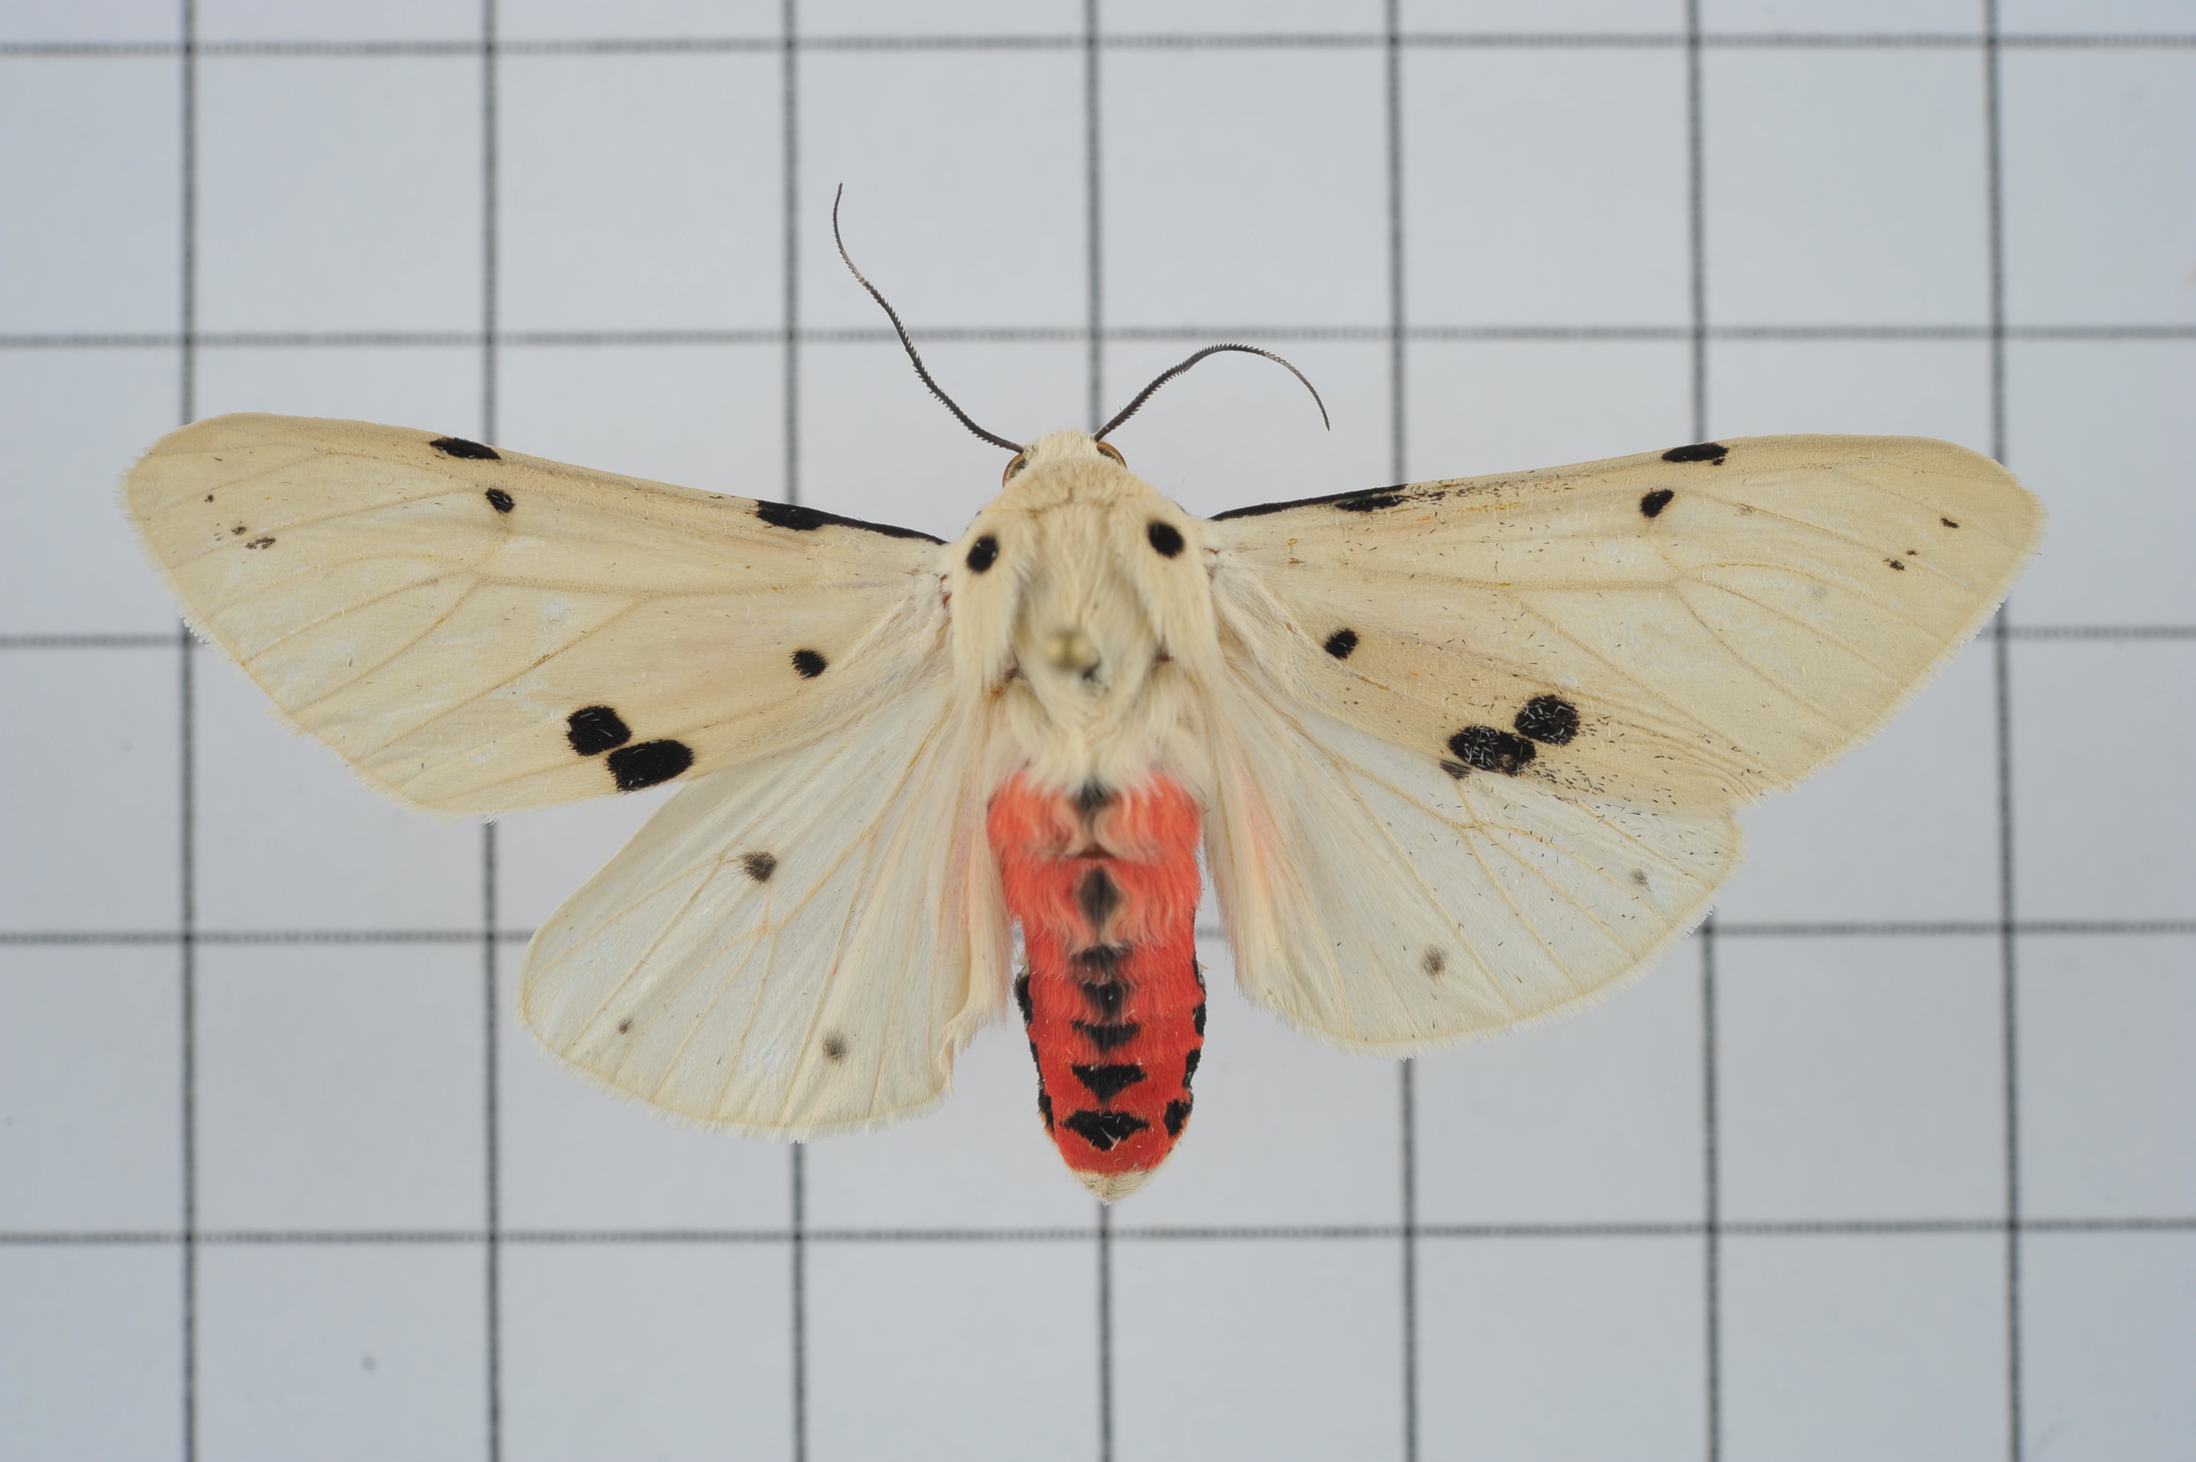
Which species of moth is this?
Spilarctia alba kikuchii
